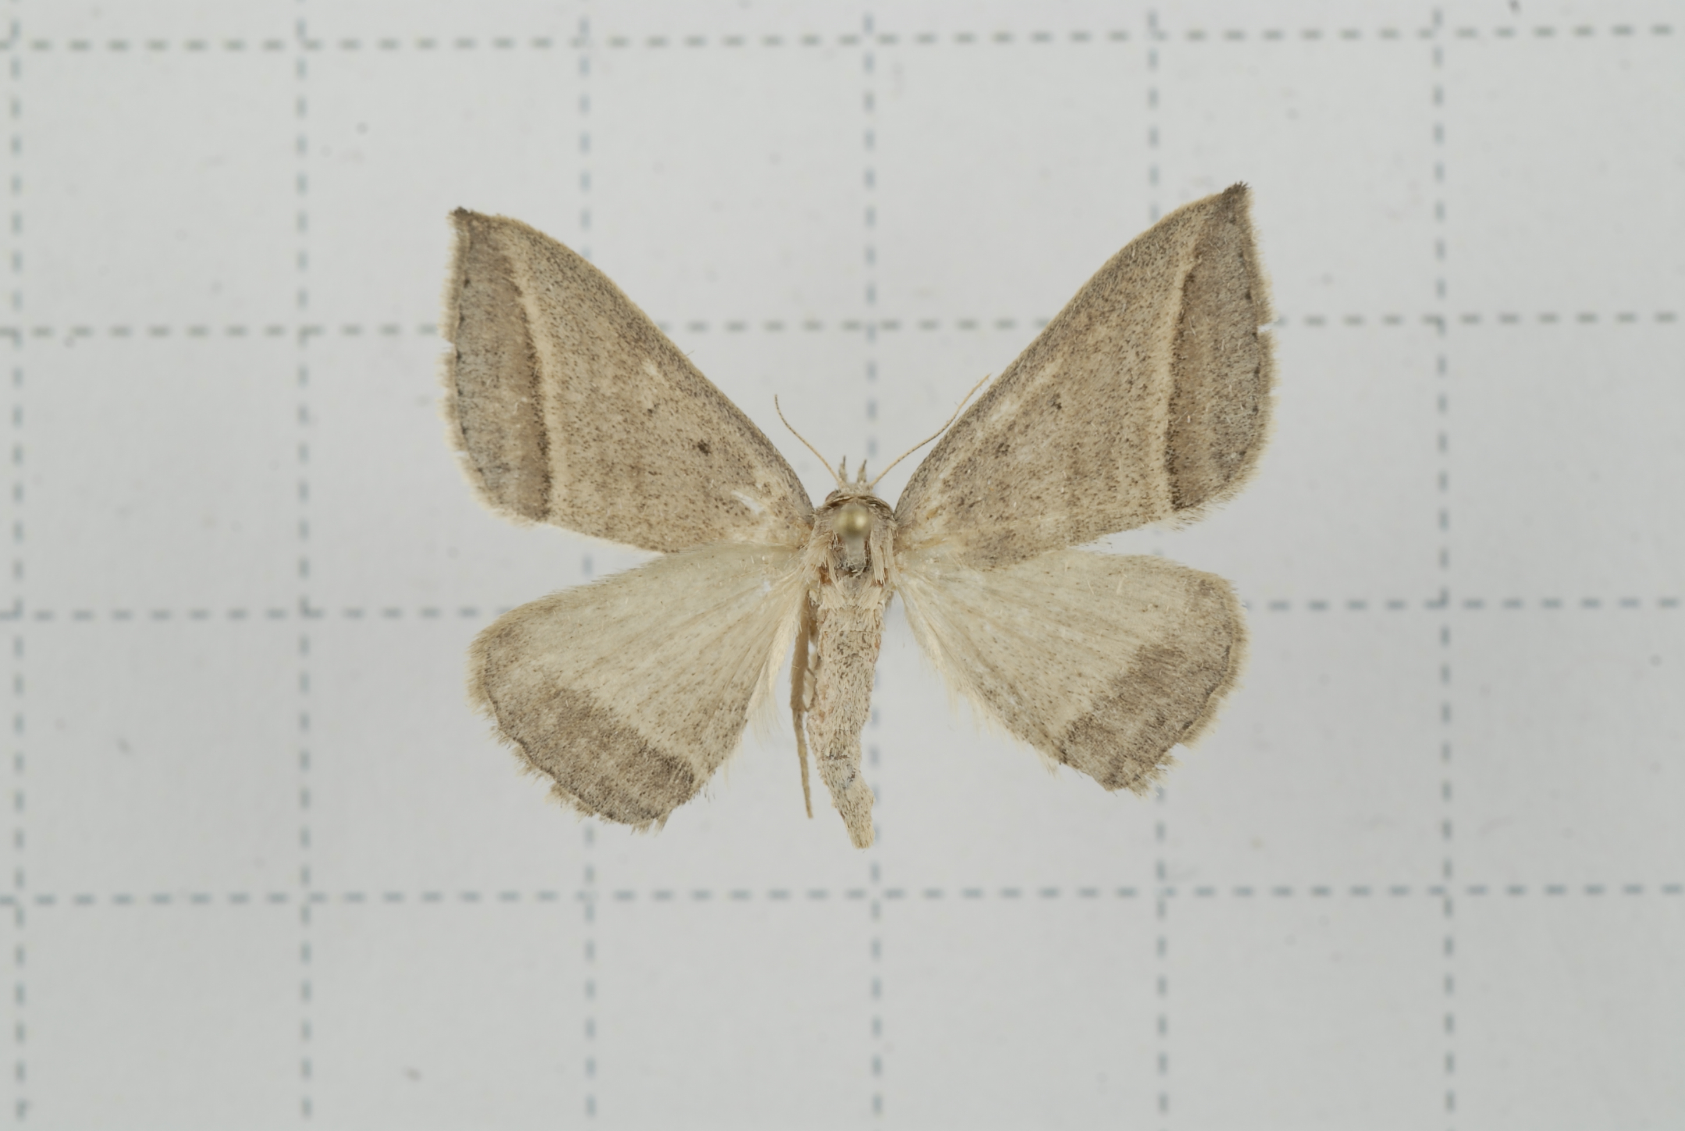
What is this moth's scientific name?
Loxioda similis
